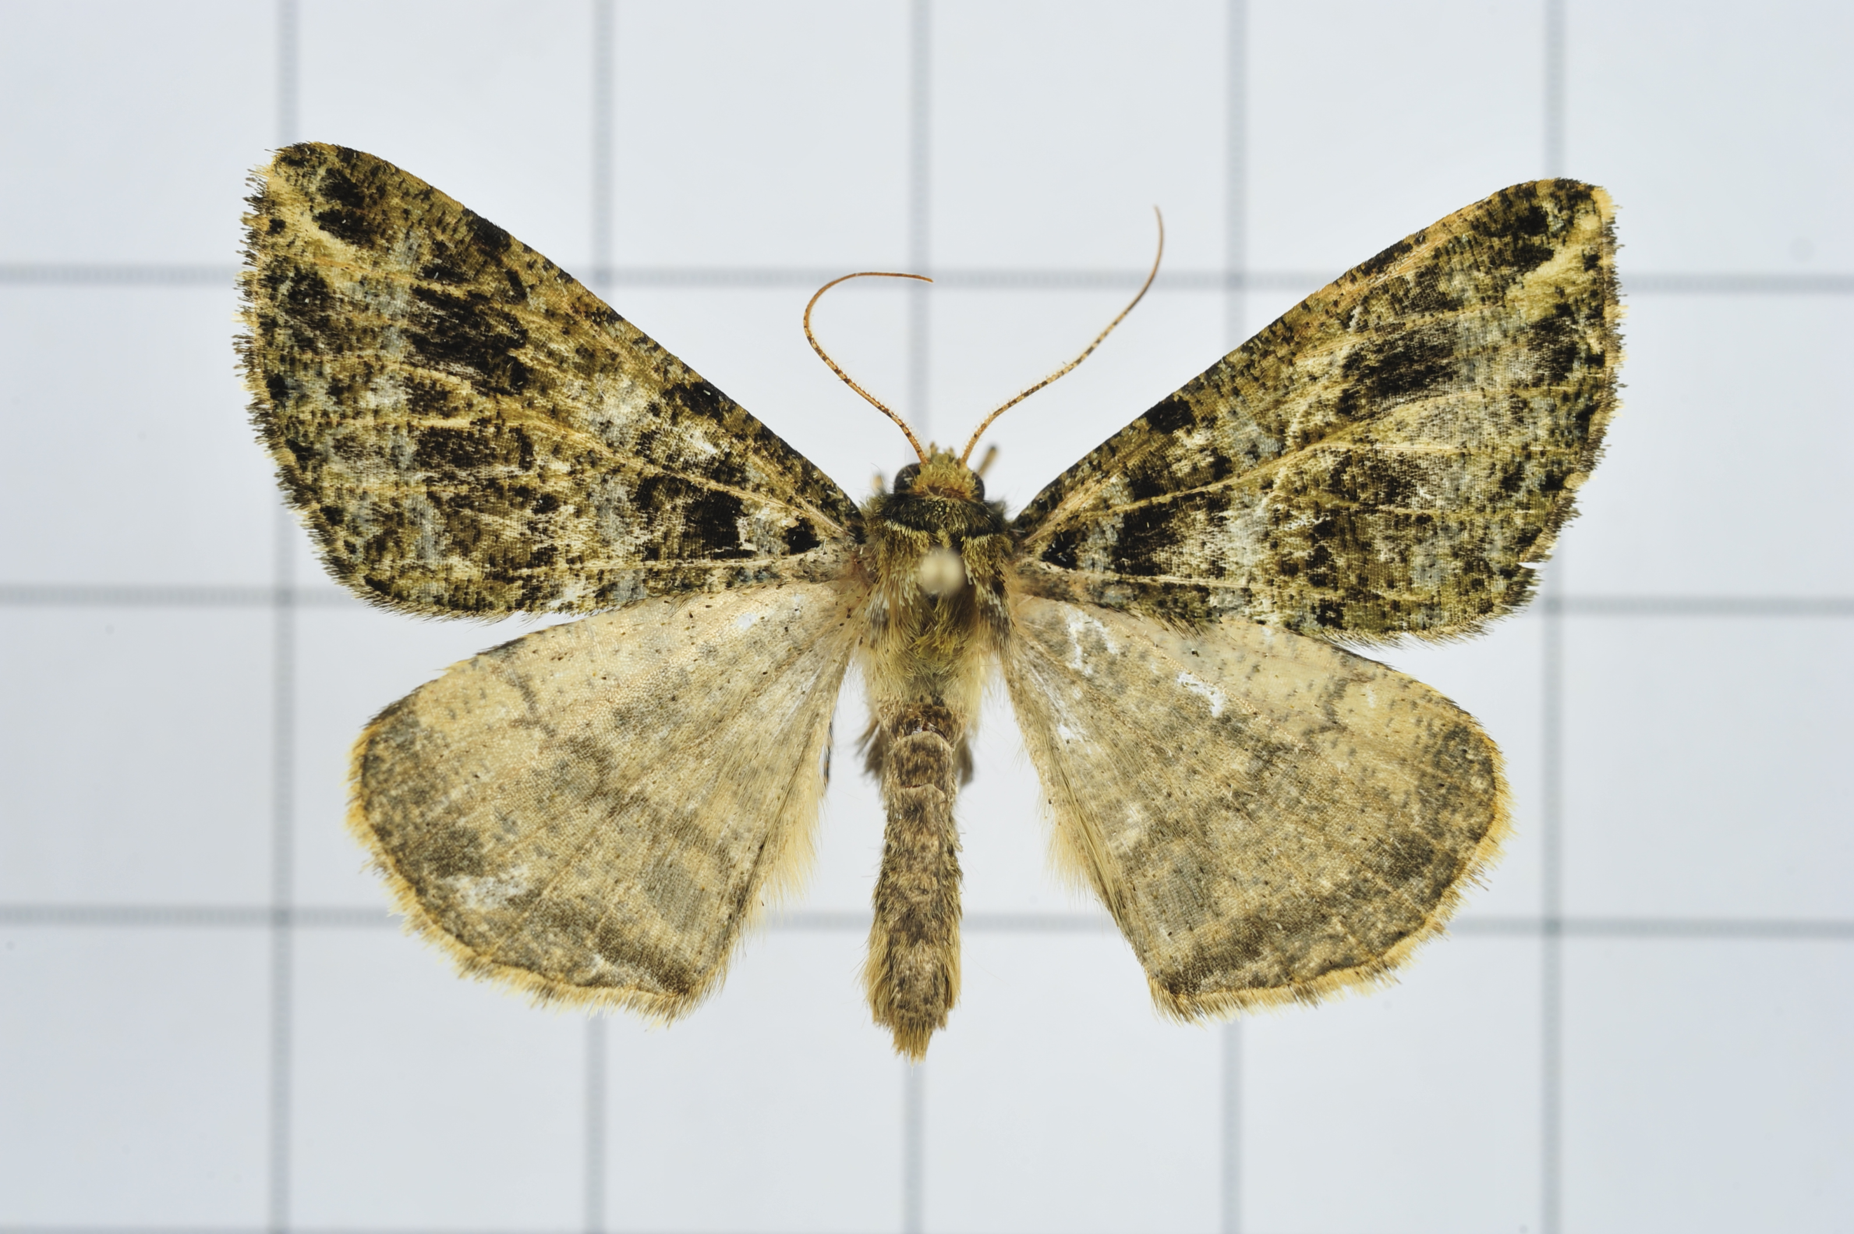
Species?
Arichanna pryeraria
